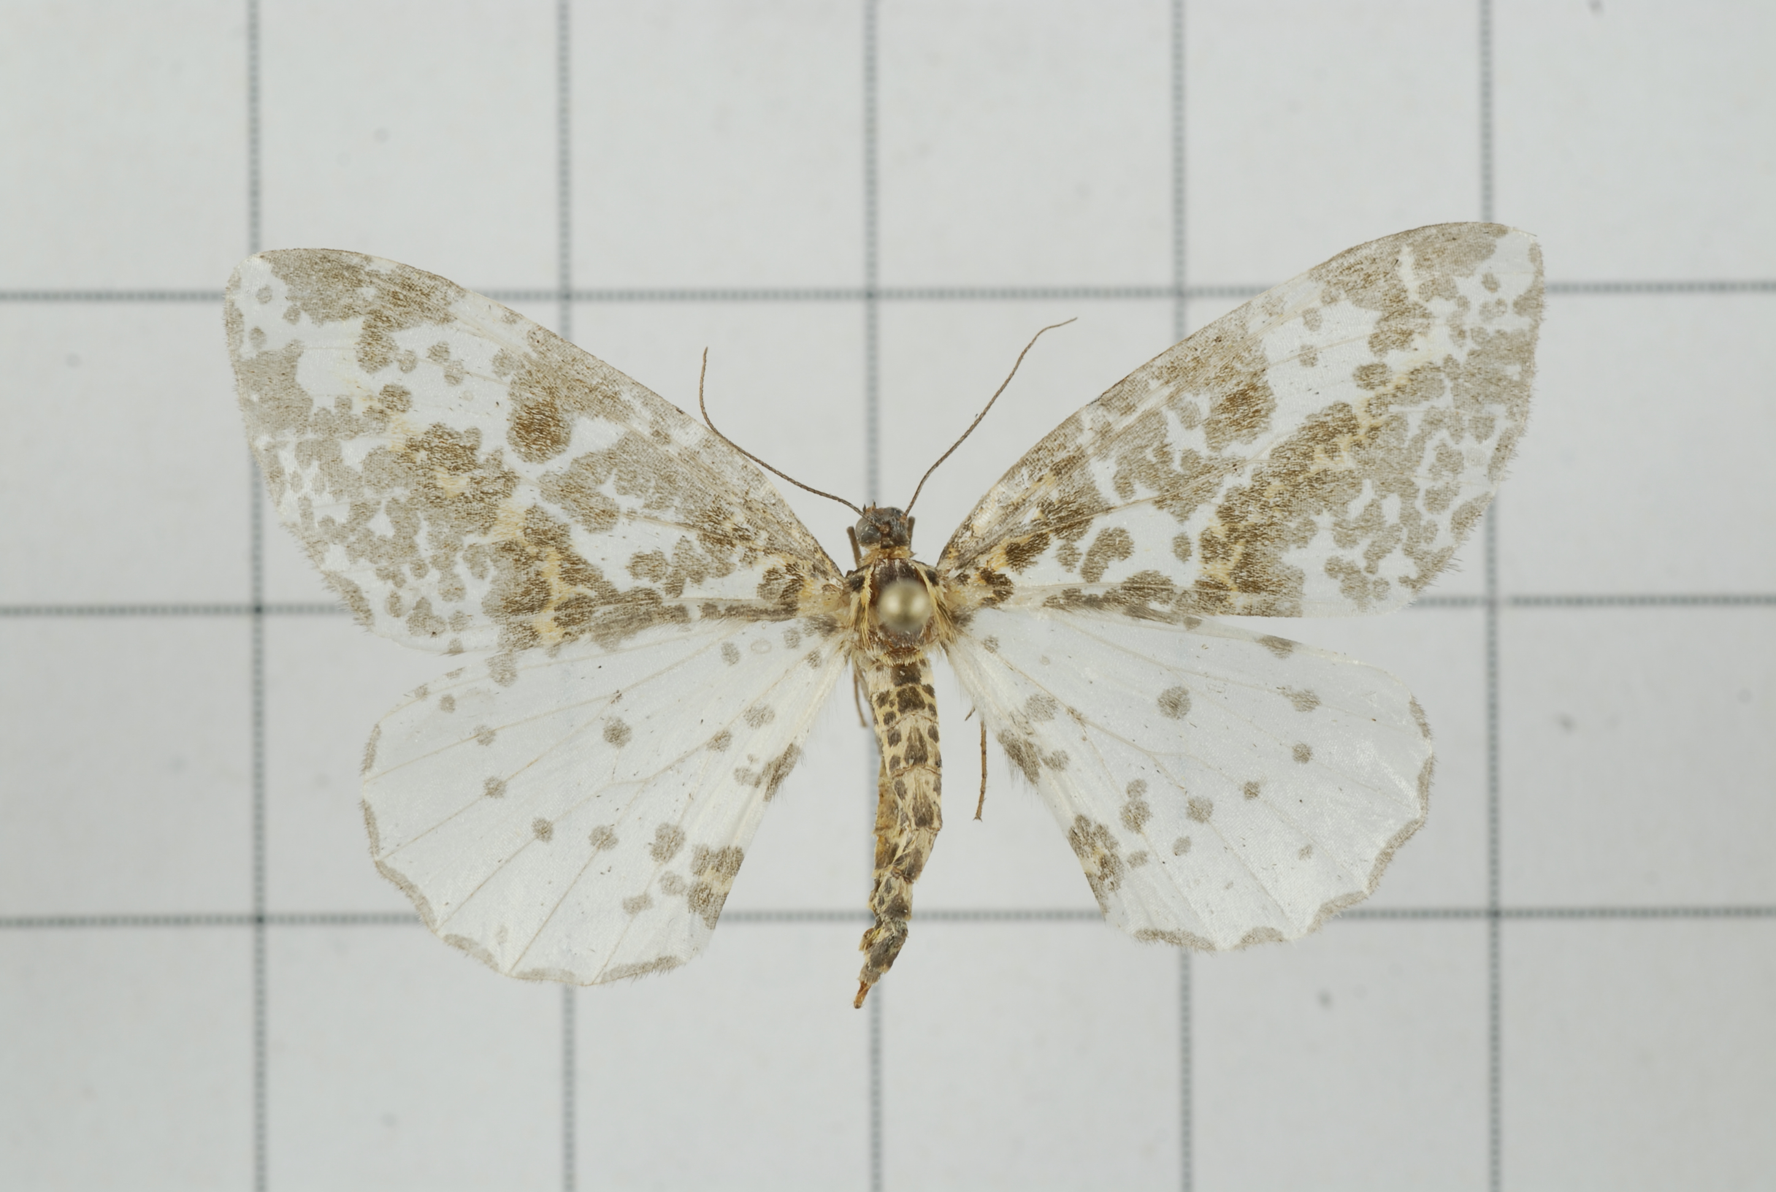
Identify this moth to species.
Abraxas consputa
